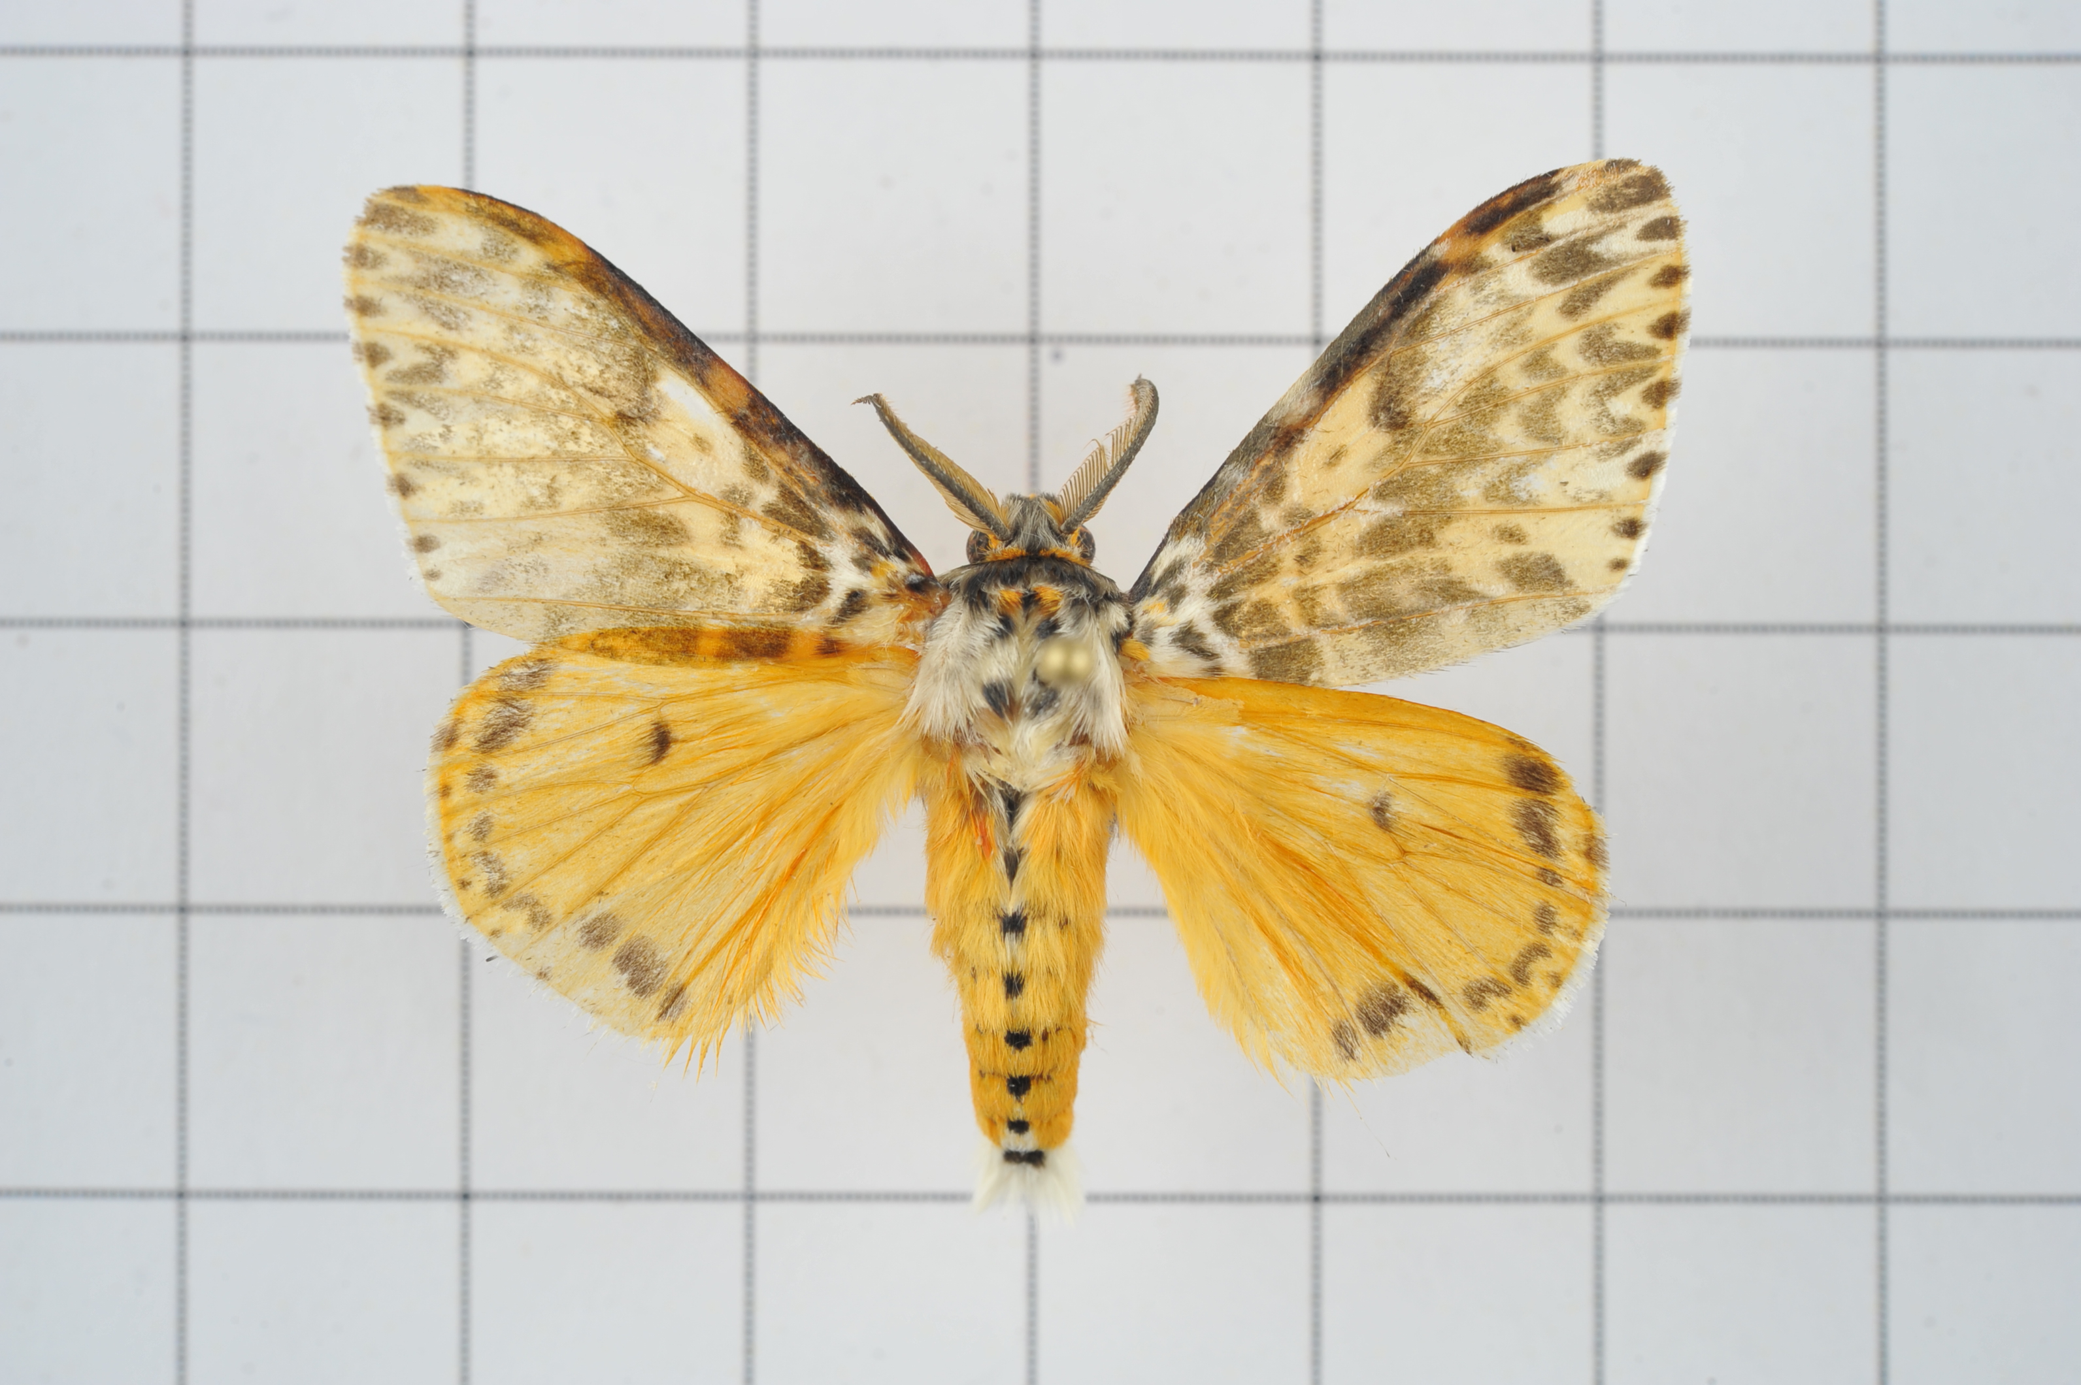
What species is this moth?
Lymantria mathura subpallida
